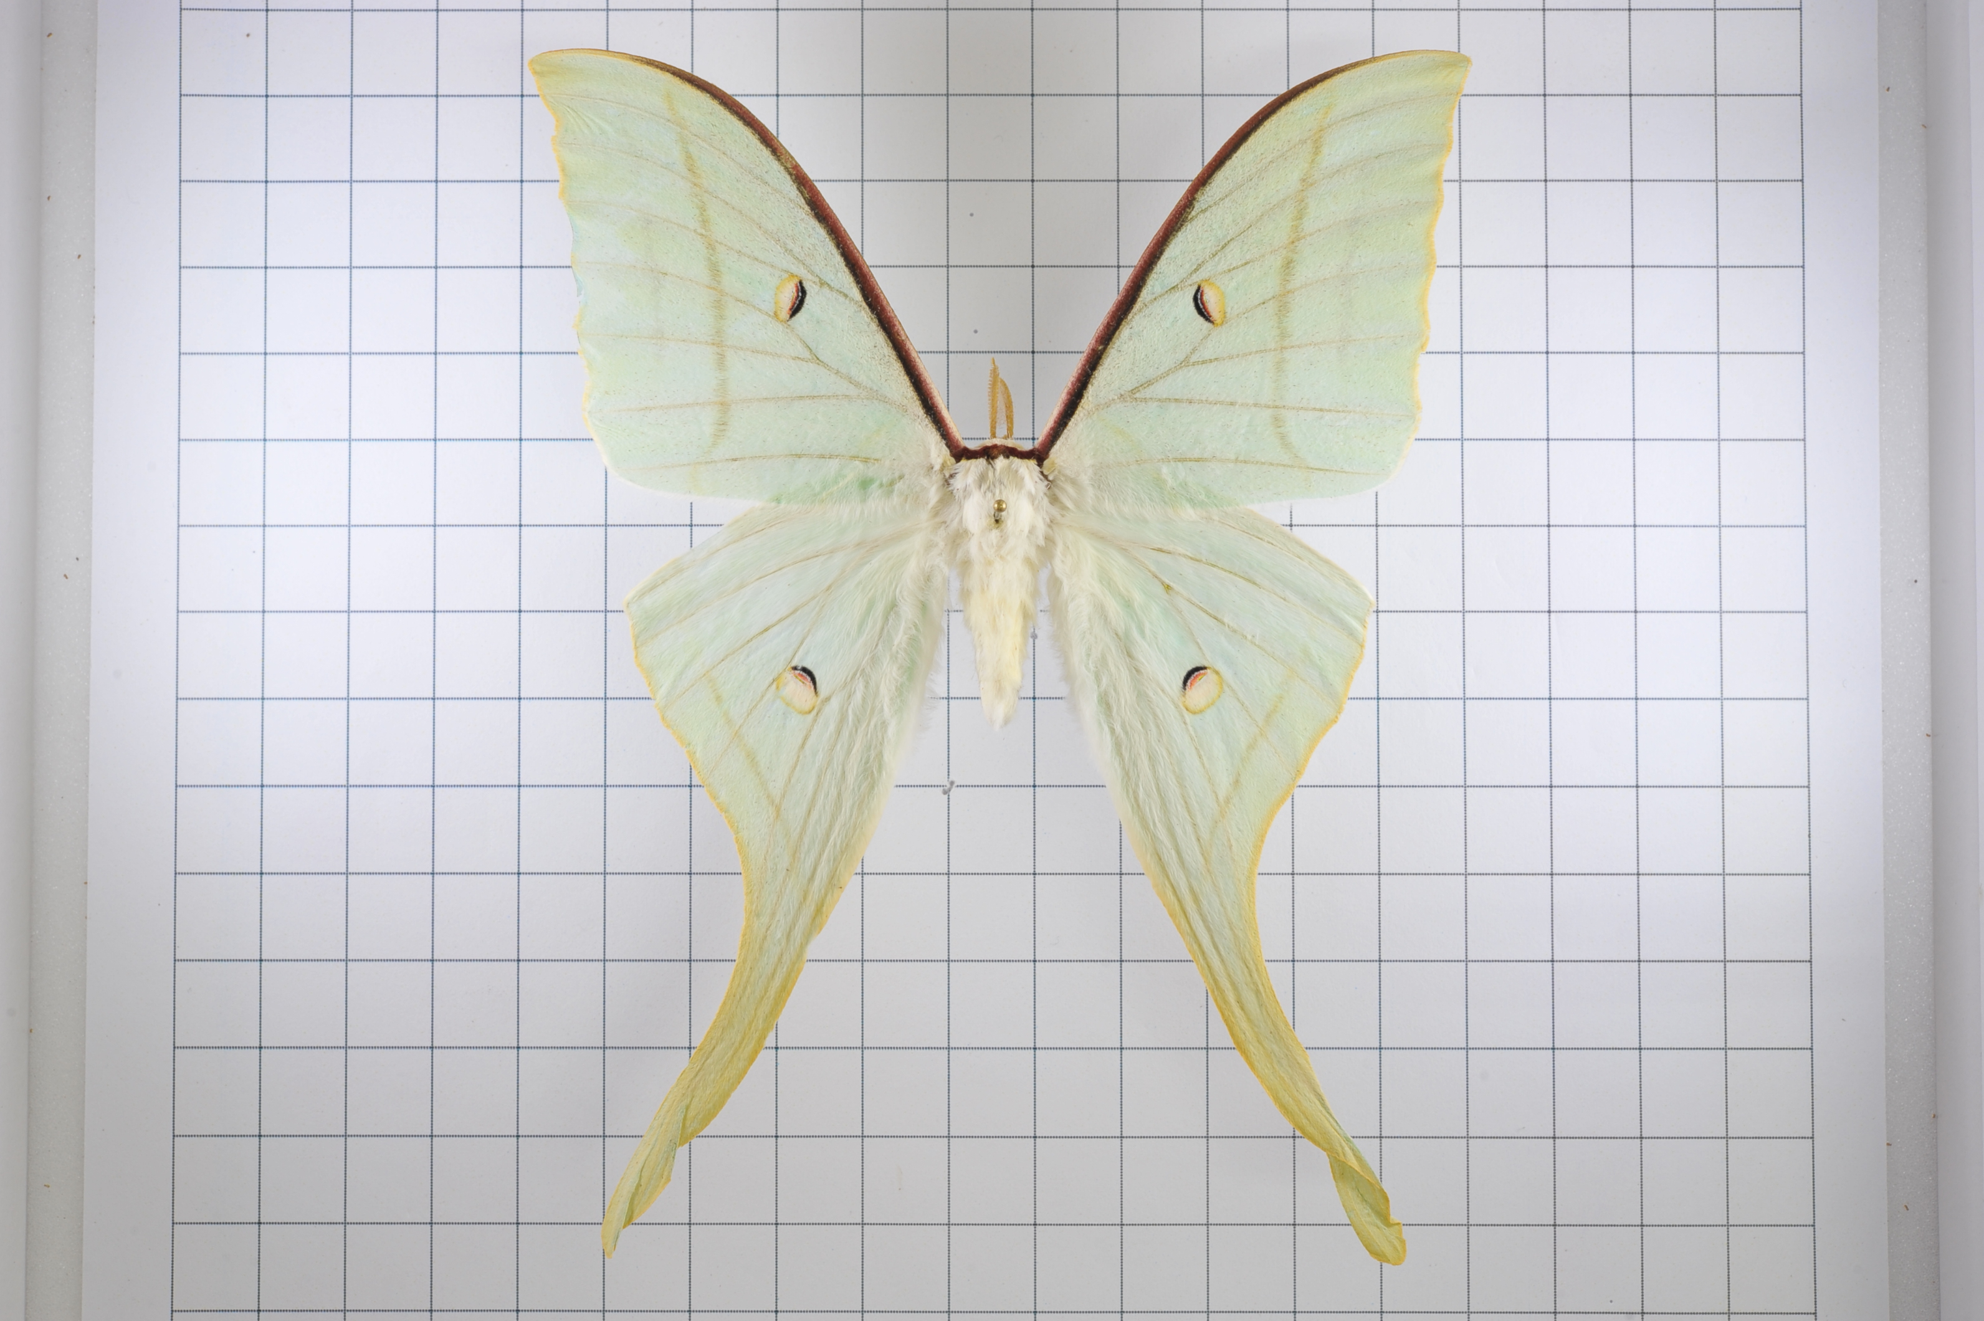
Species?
Actias ningpoana ningtaiwana
